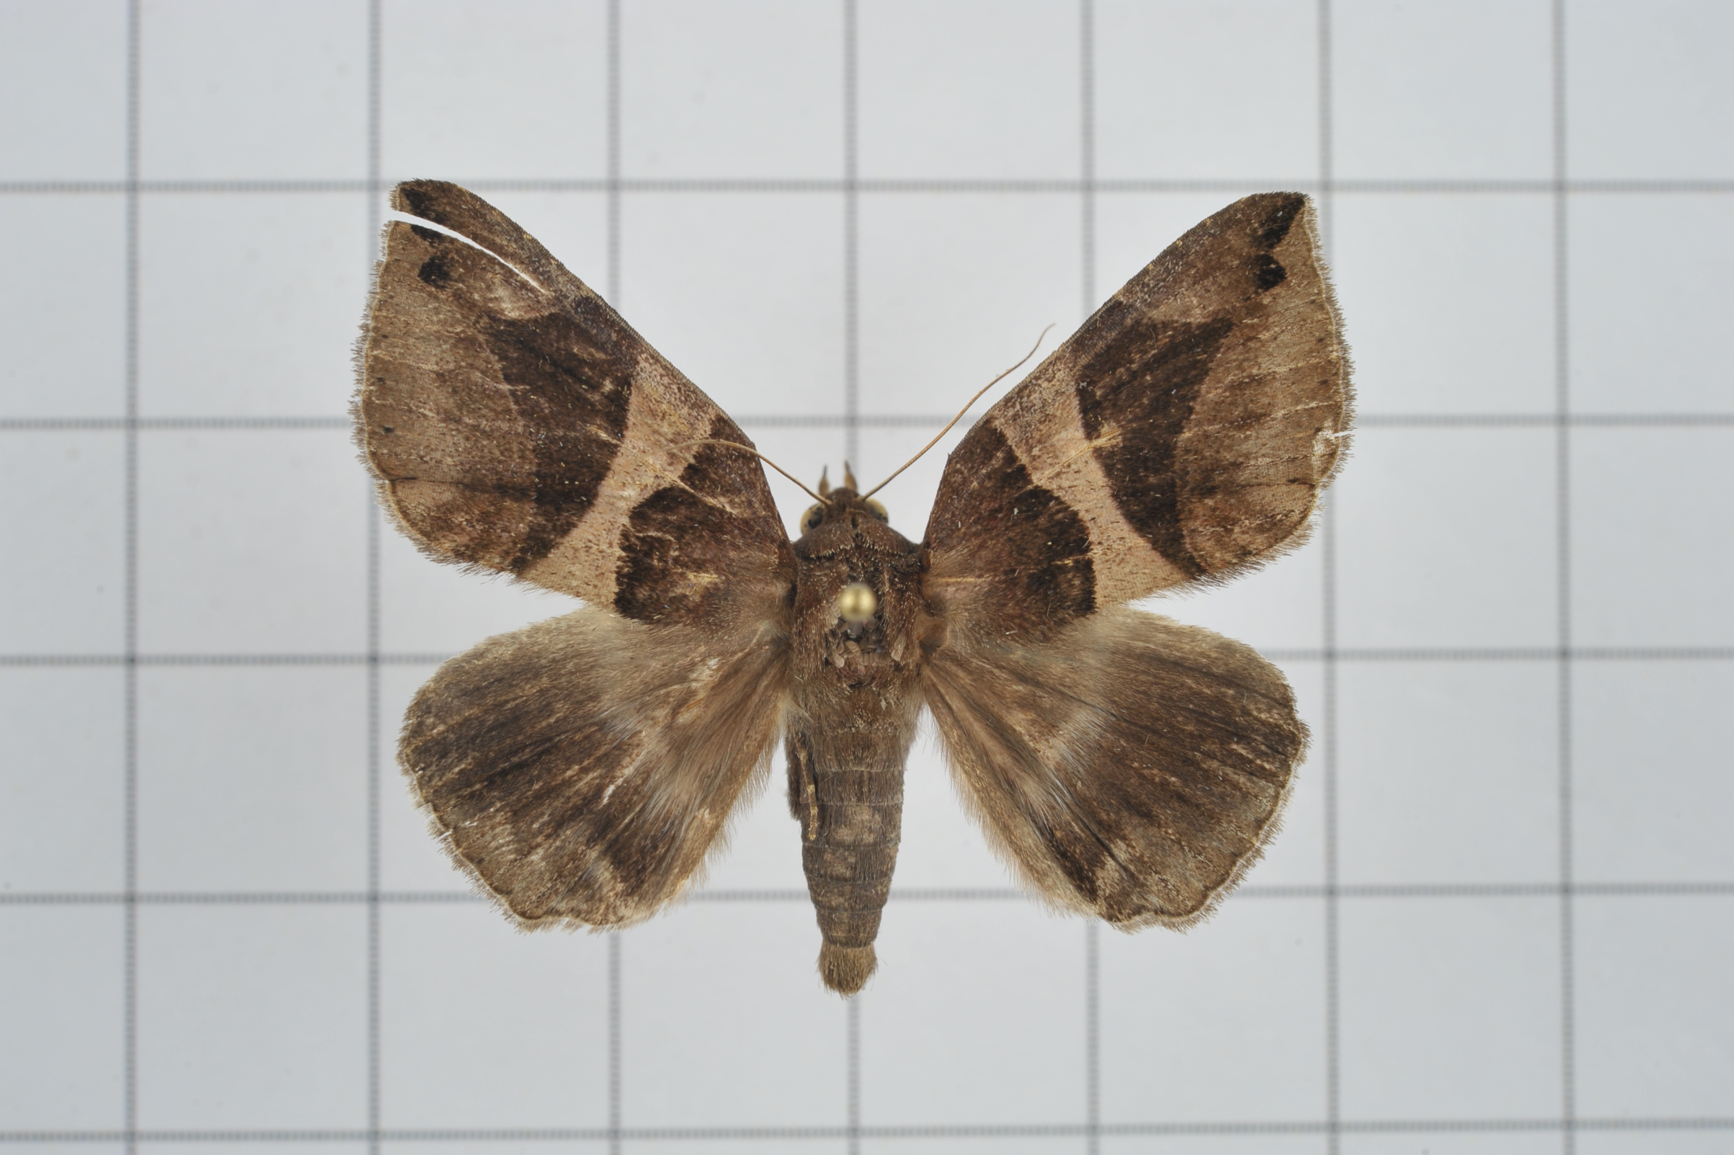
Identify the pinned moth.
Bastilla arcuata
